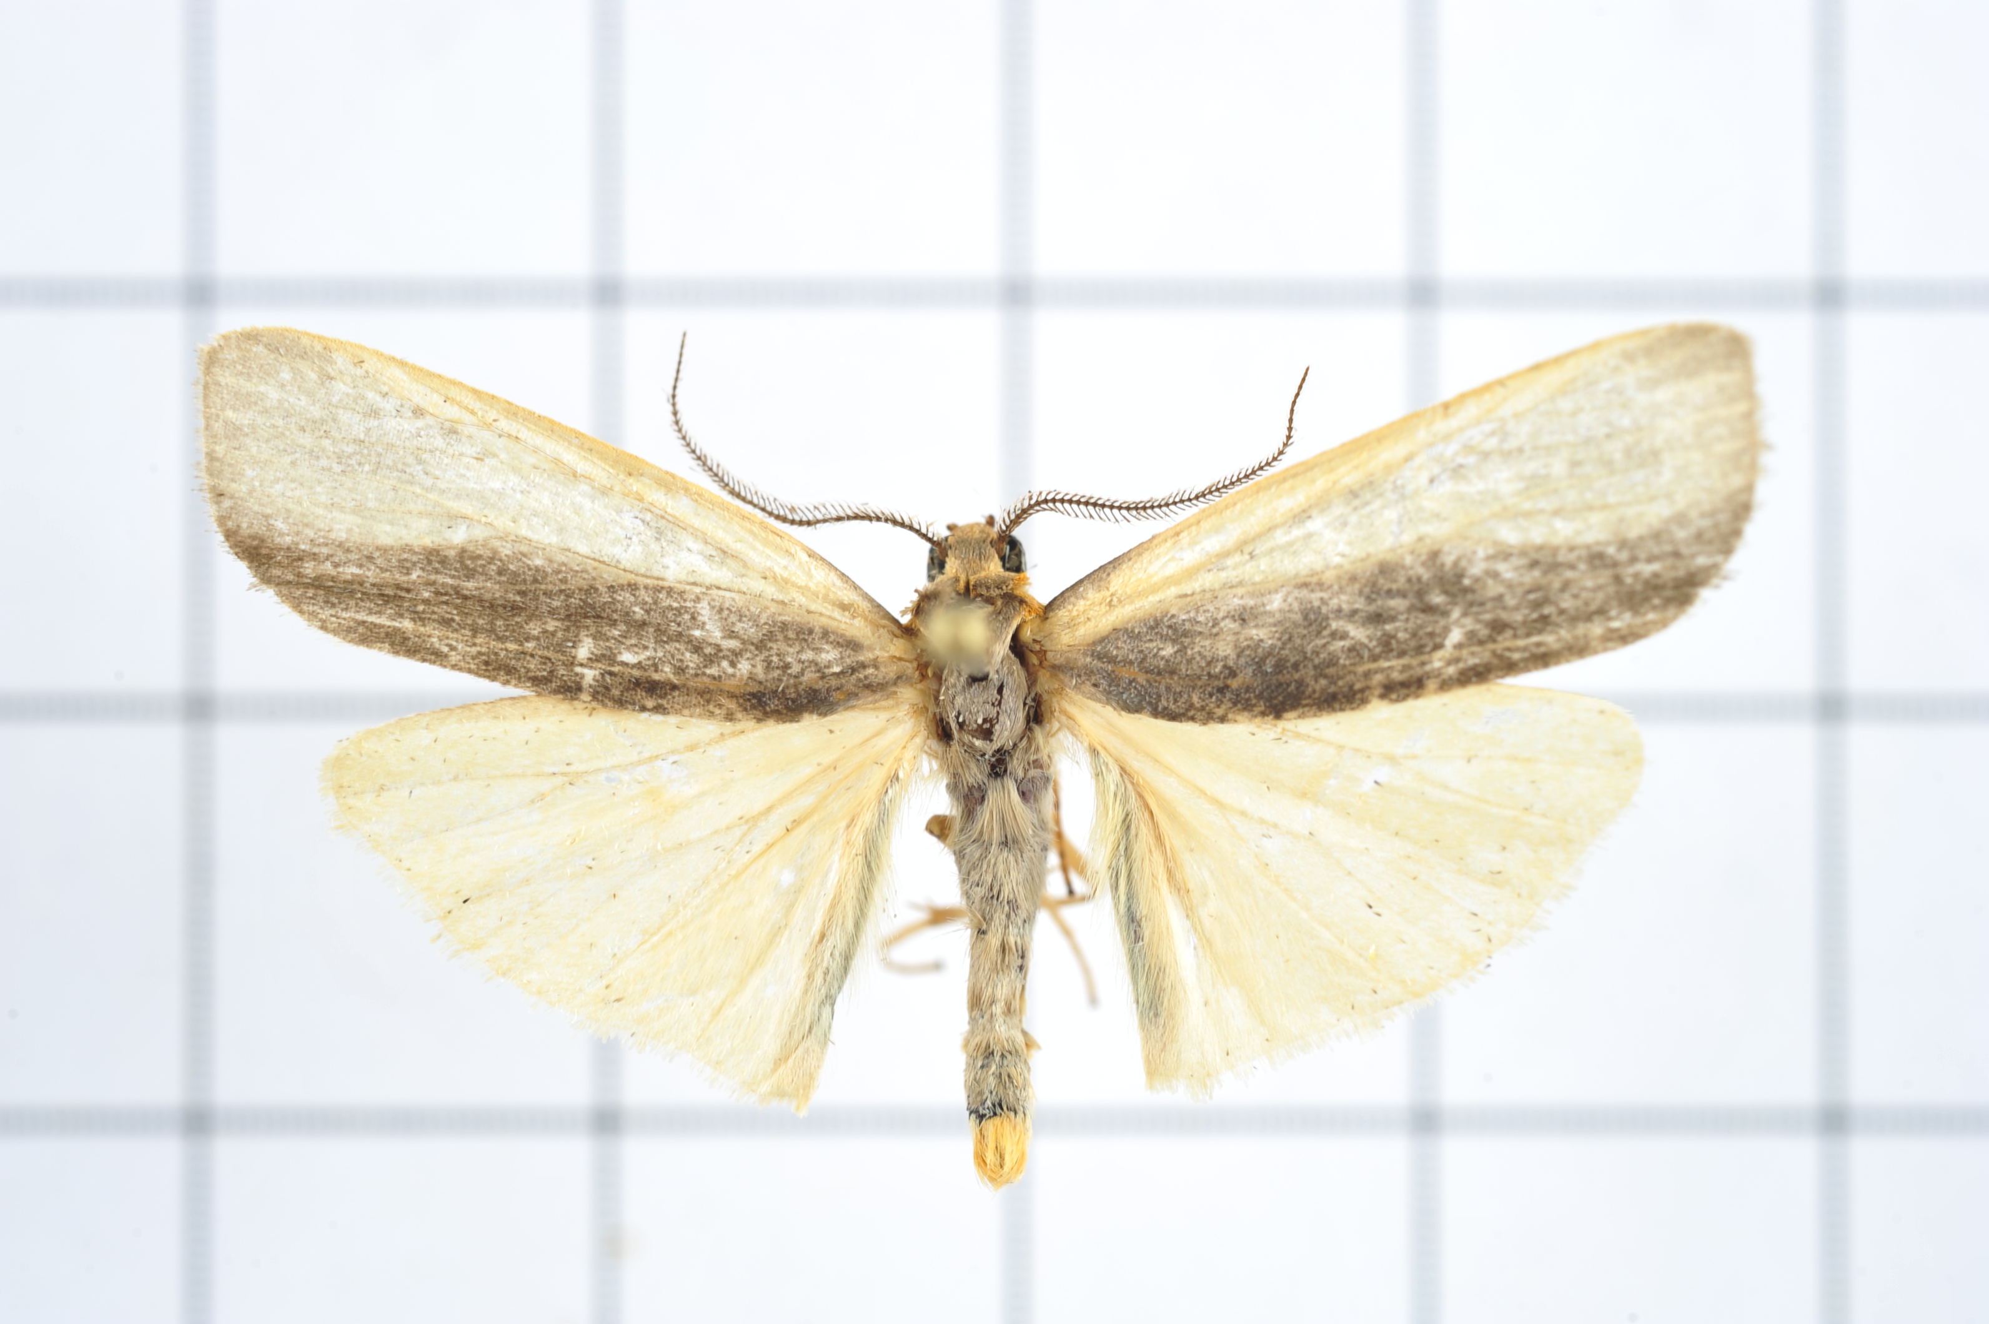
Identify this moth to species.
Hesudra divisa
